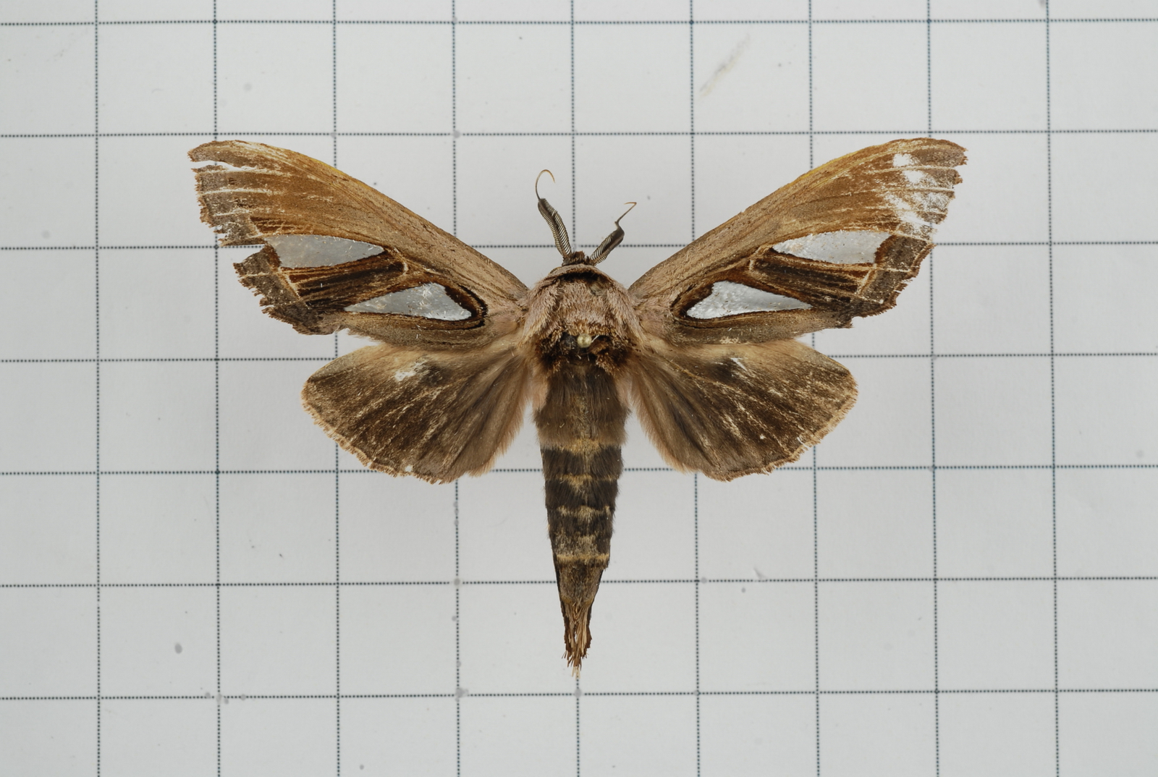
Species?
Tarsolepis japonica
